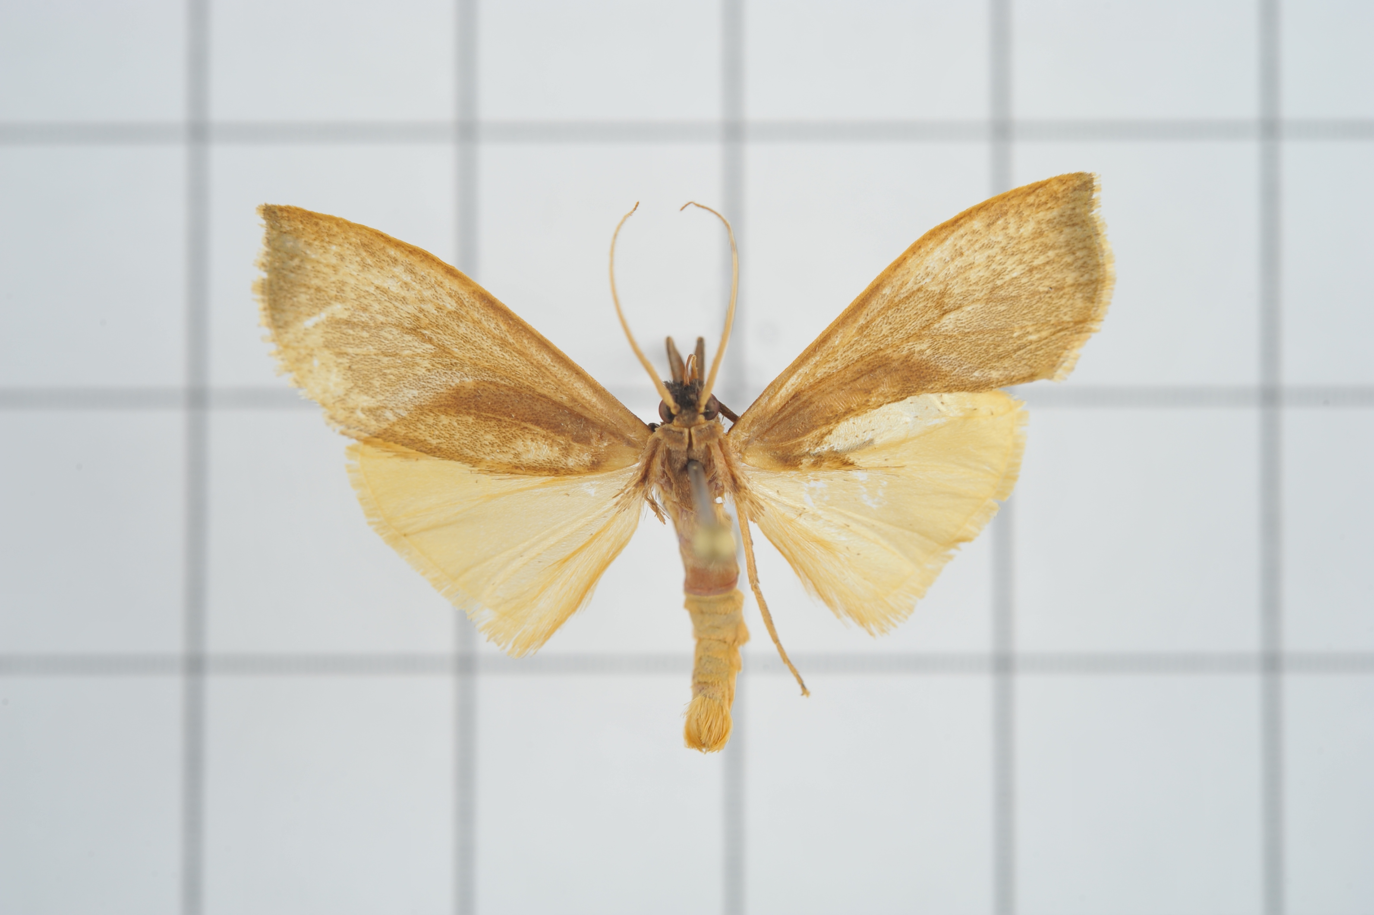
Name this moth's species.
Nishada formosibia
